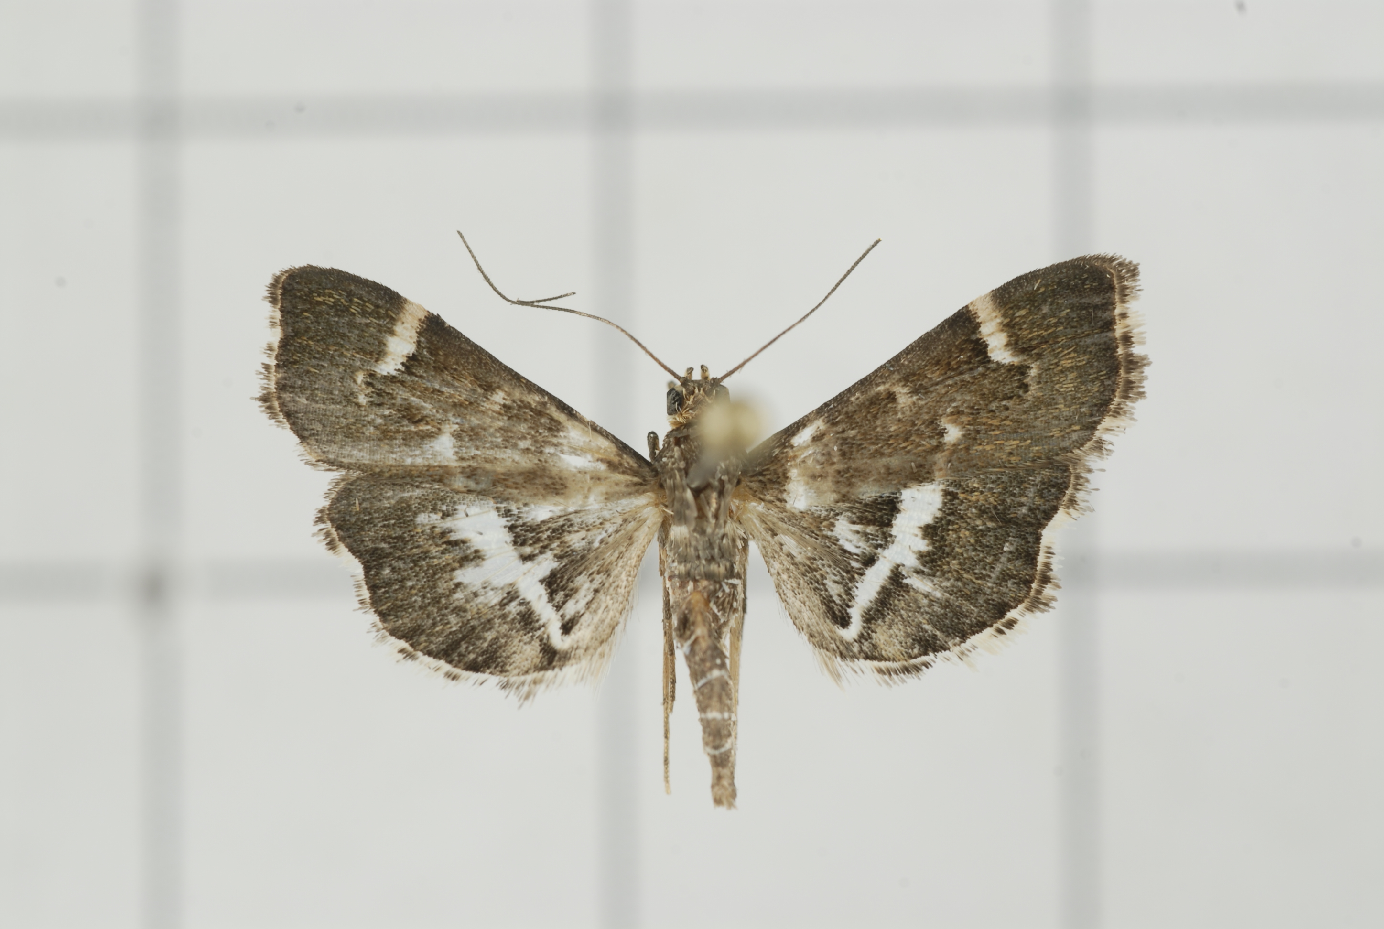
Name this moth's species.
Hymenia perspectalis
